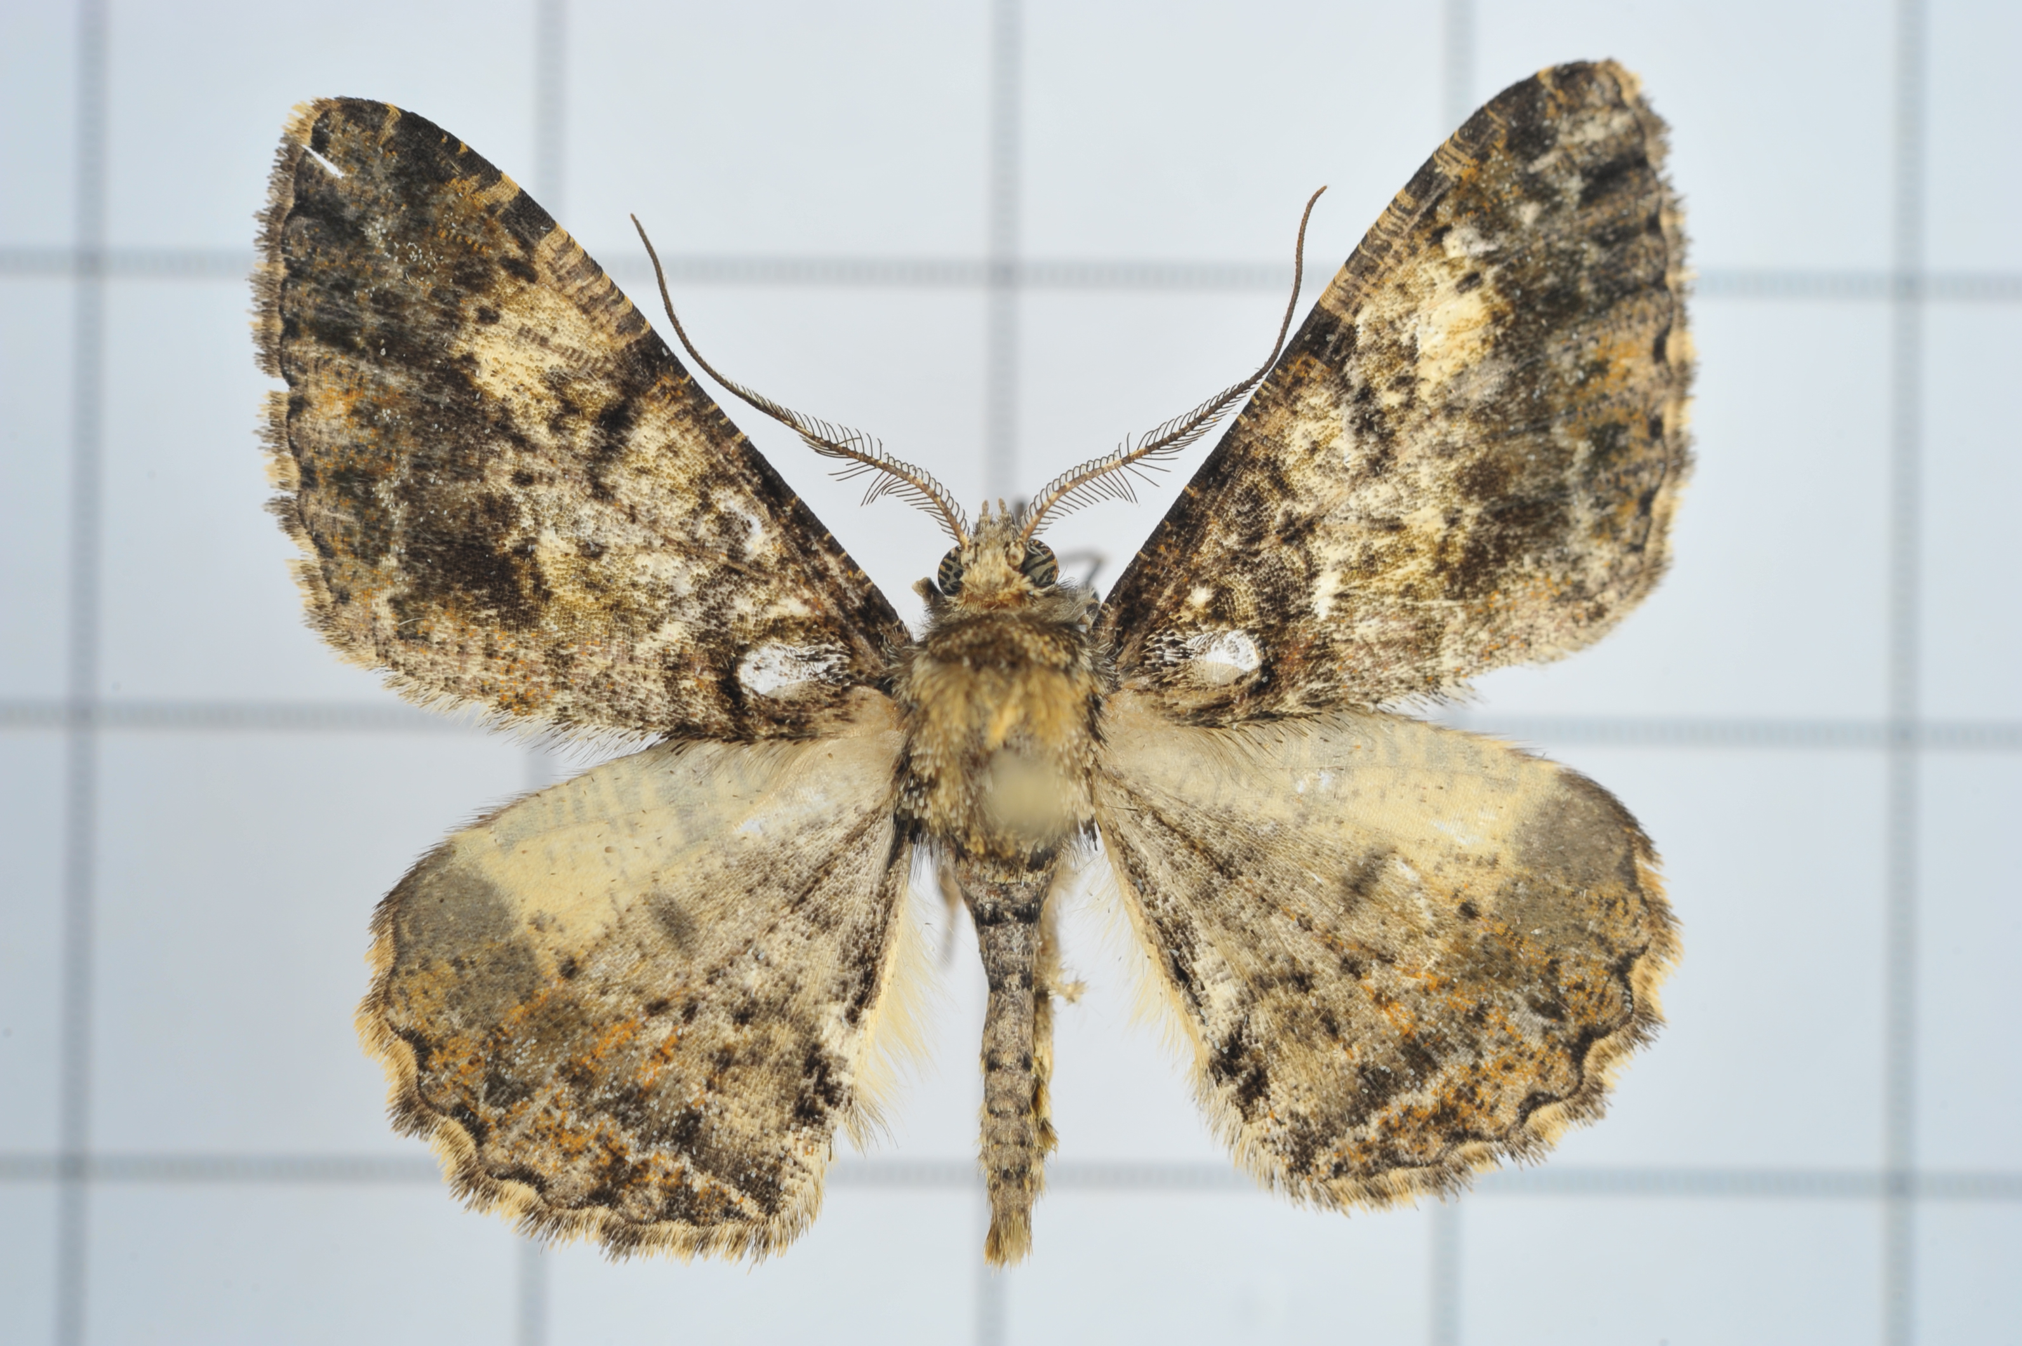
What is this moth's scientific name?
Alcis taiwanovariegata
